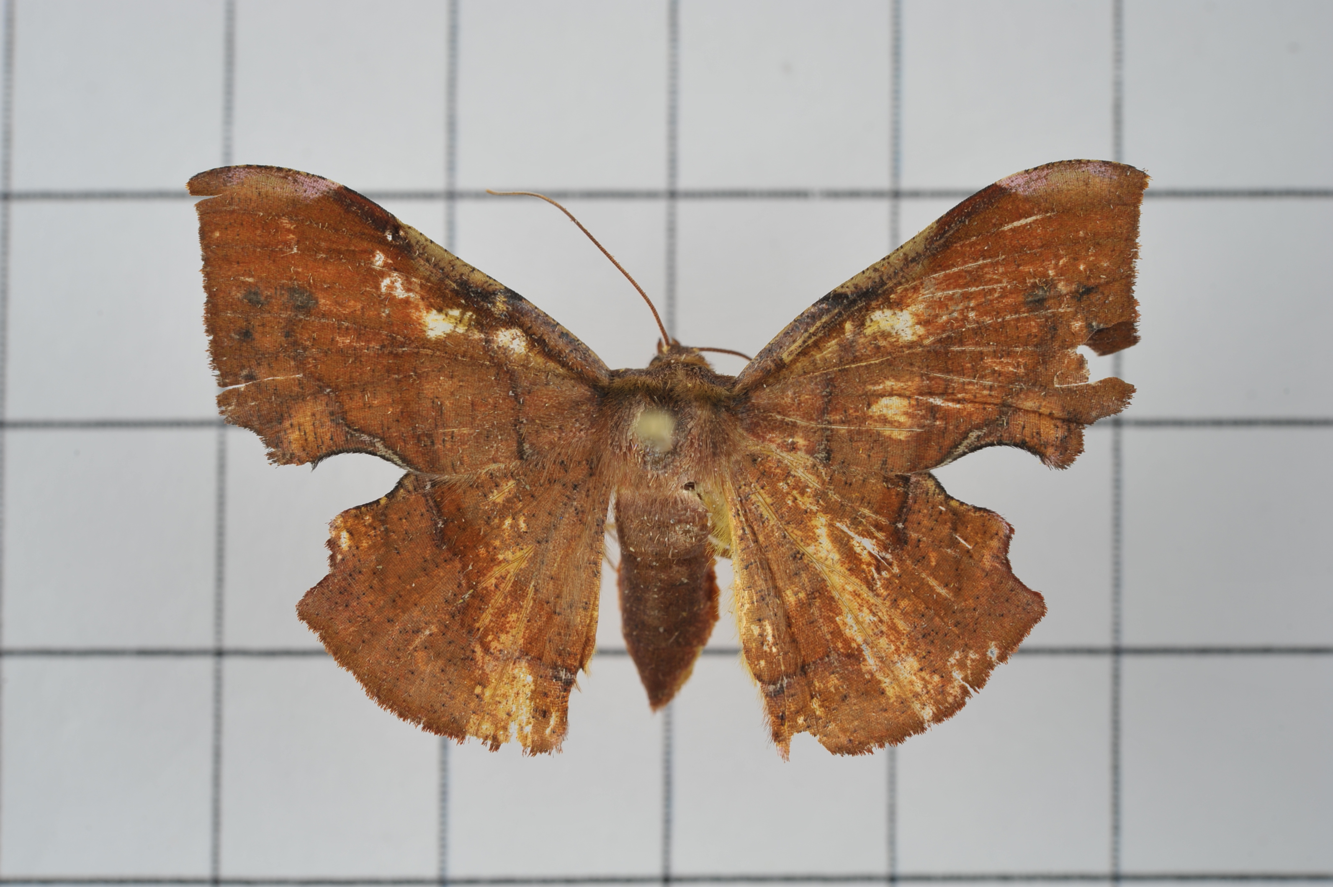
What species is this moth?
Fascellina chromataria
